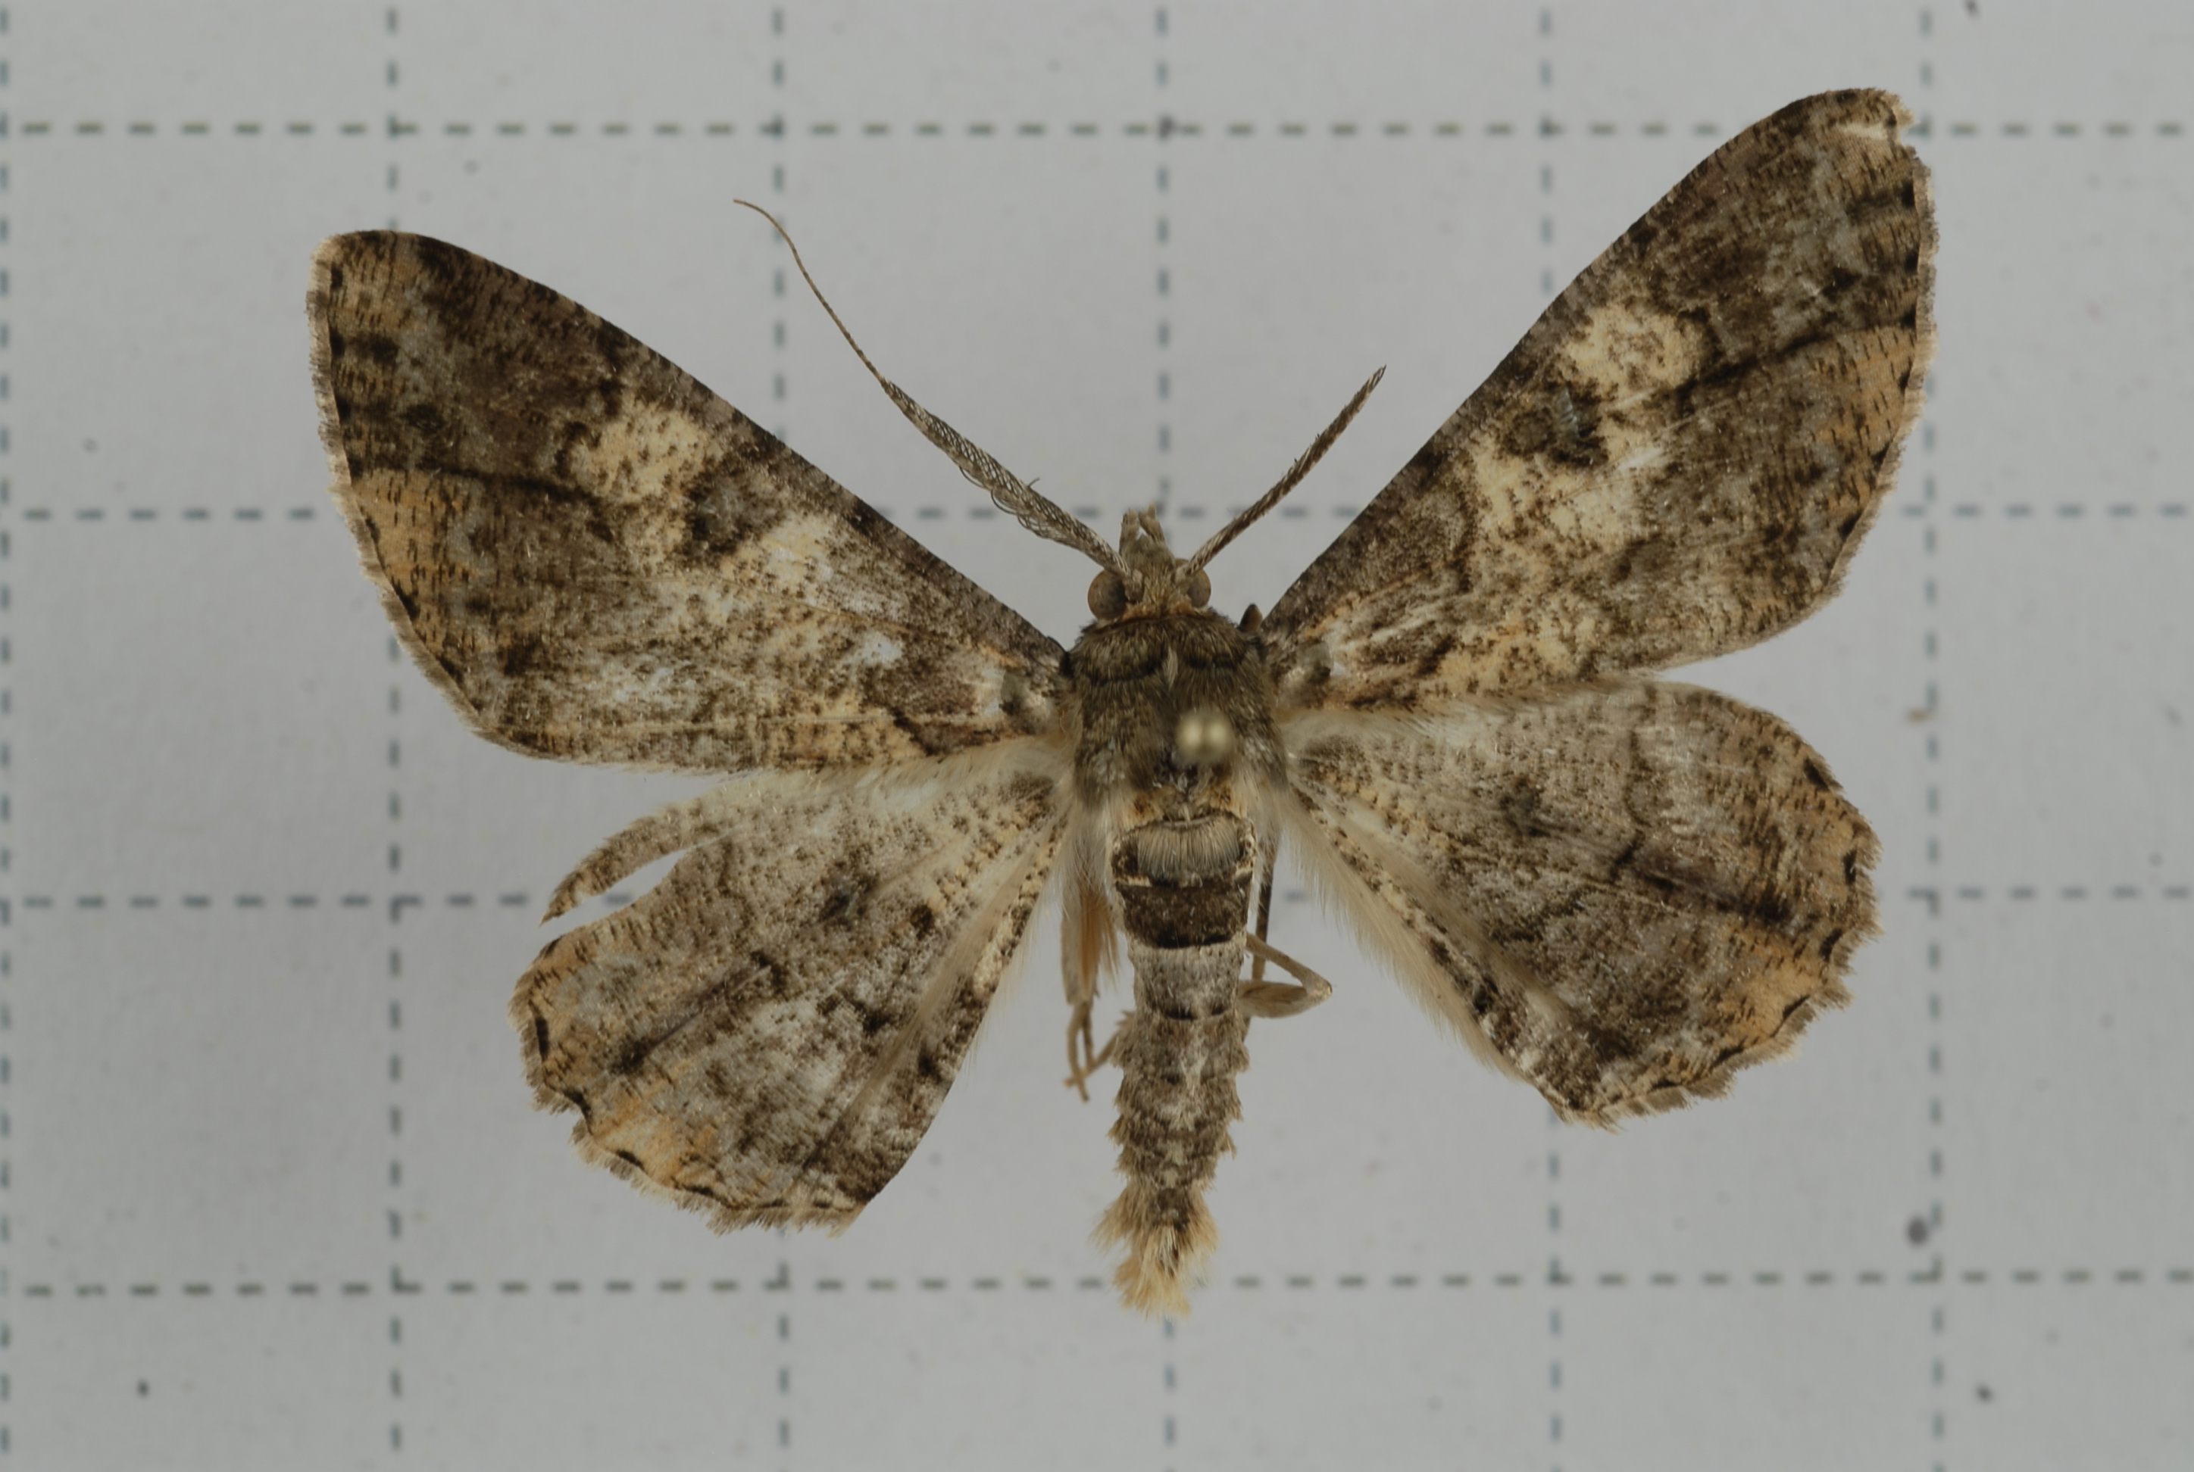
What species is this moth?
Cleora alienaria
